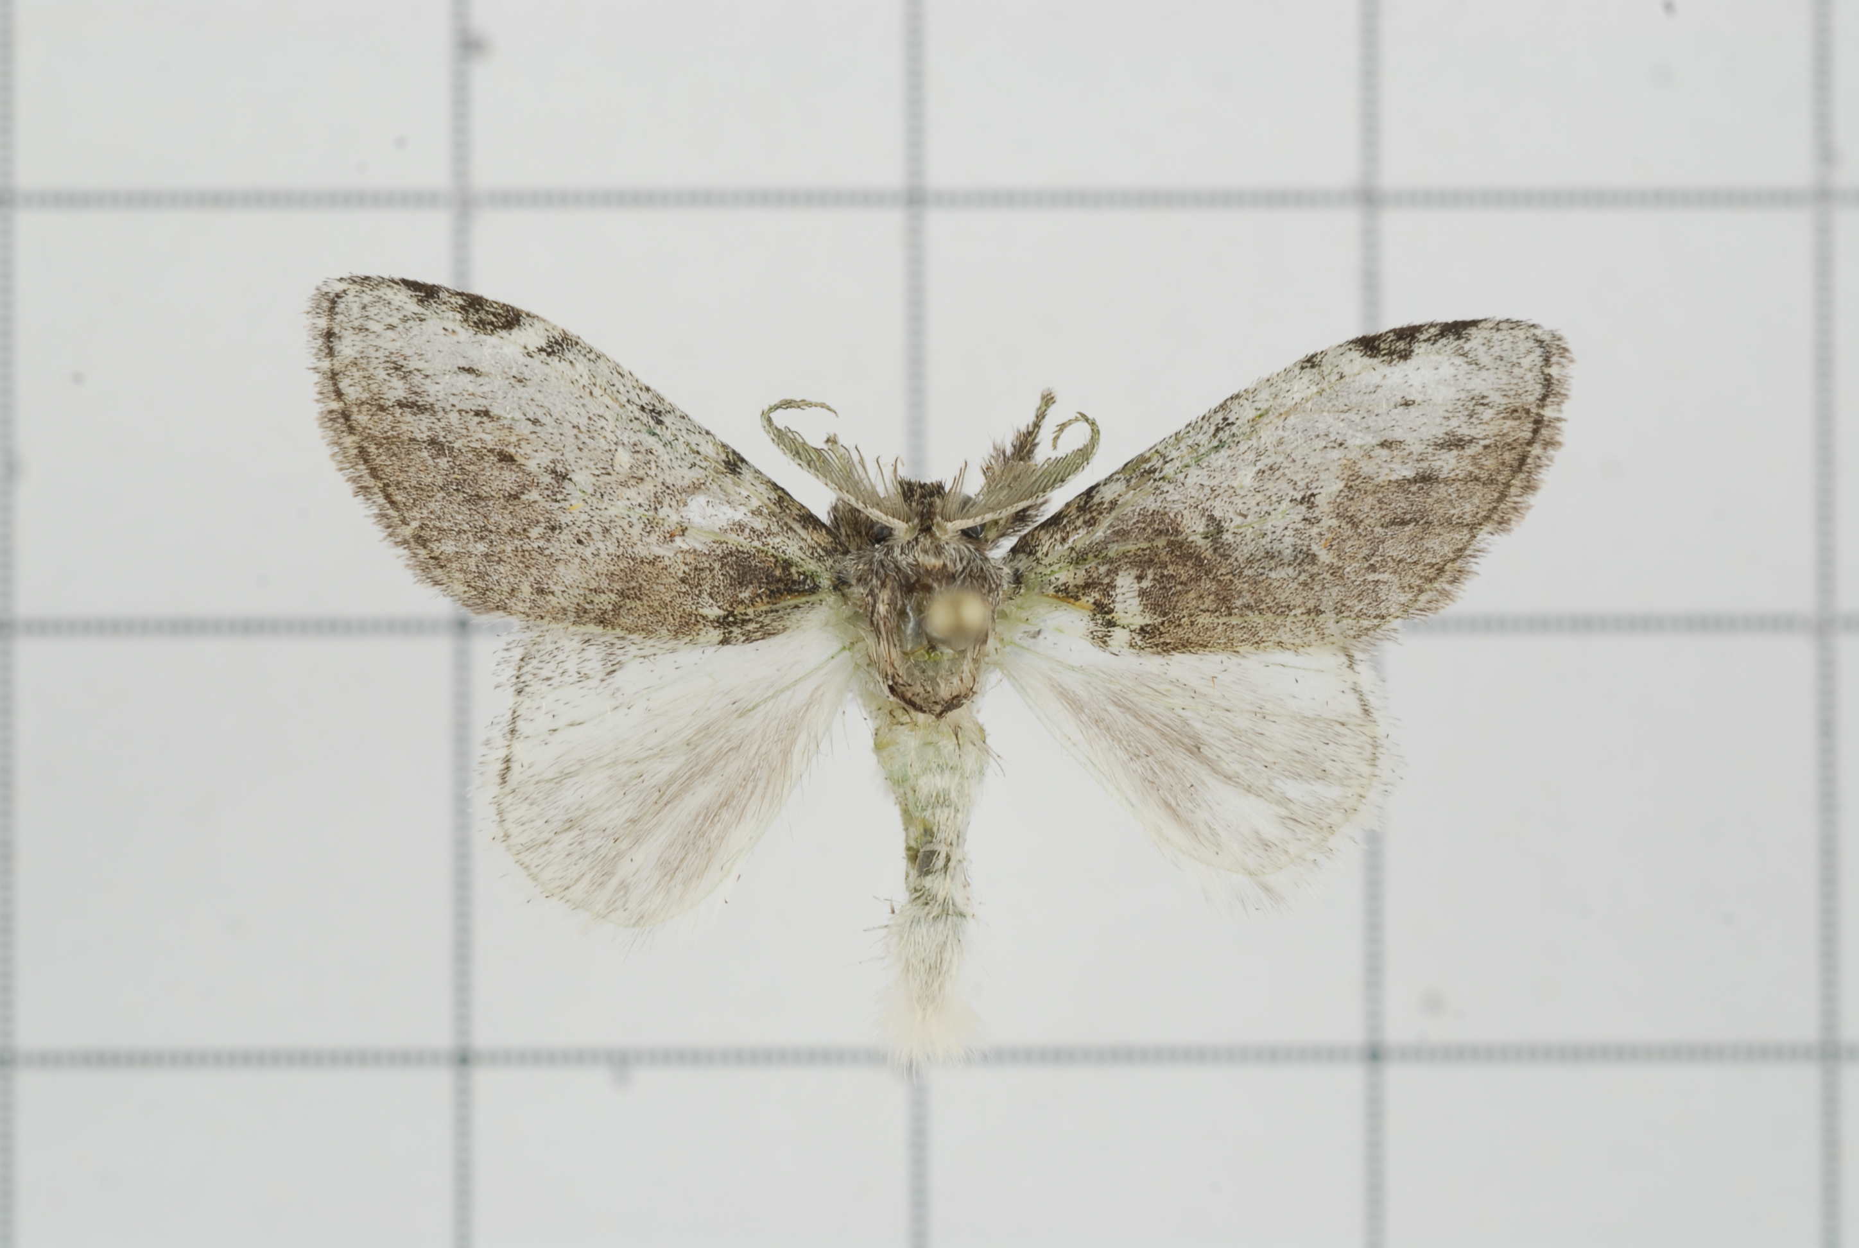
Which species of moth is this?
Liparopsis postalbida
